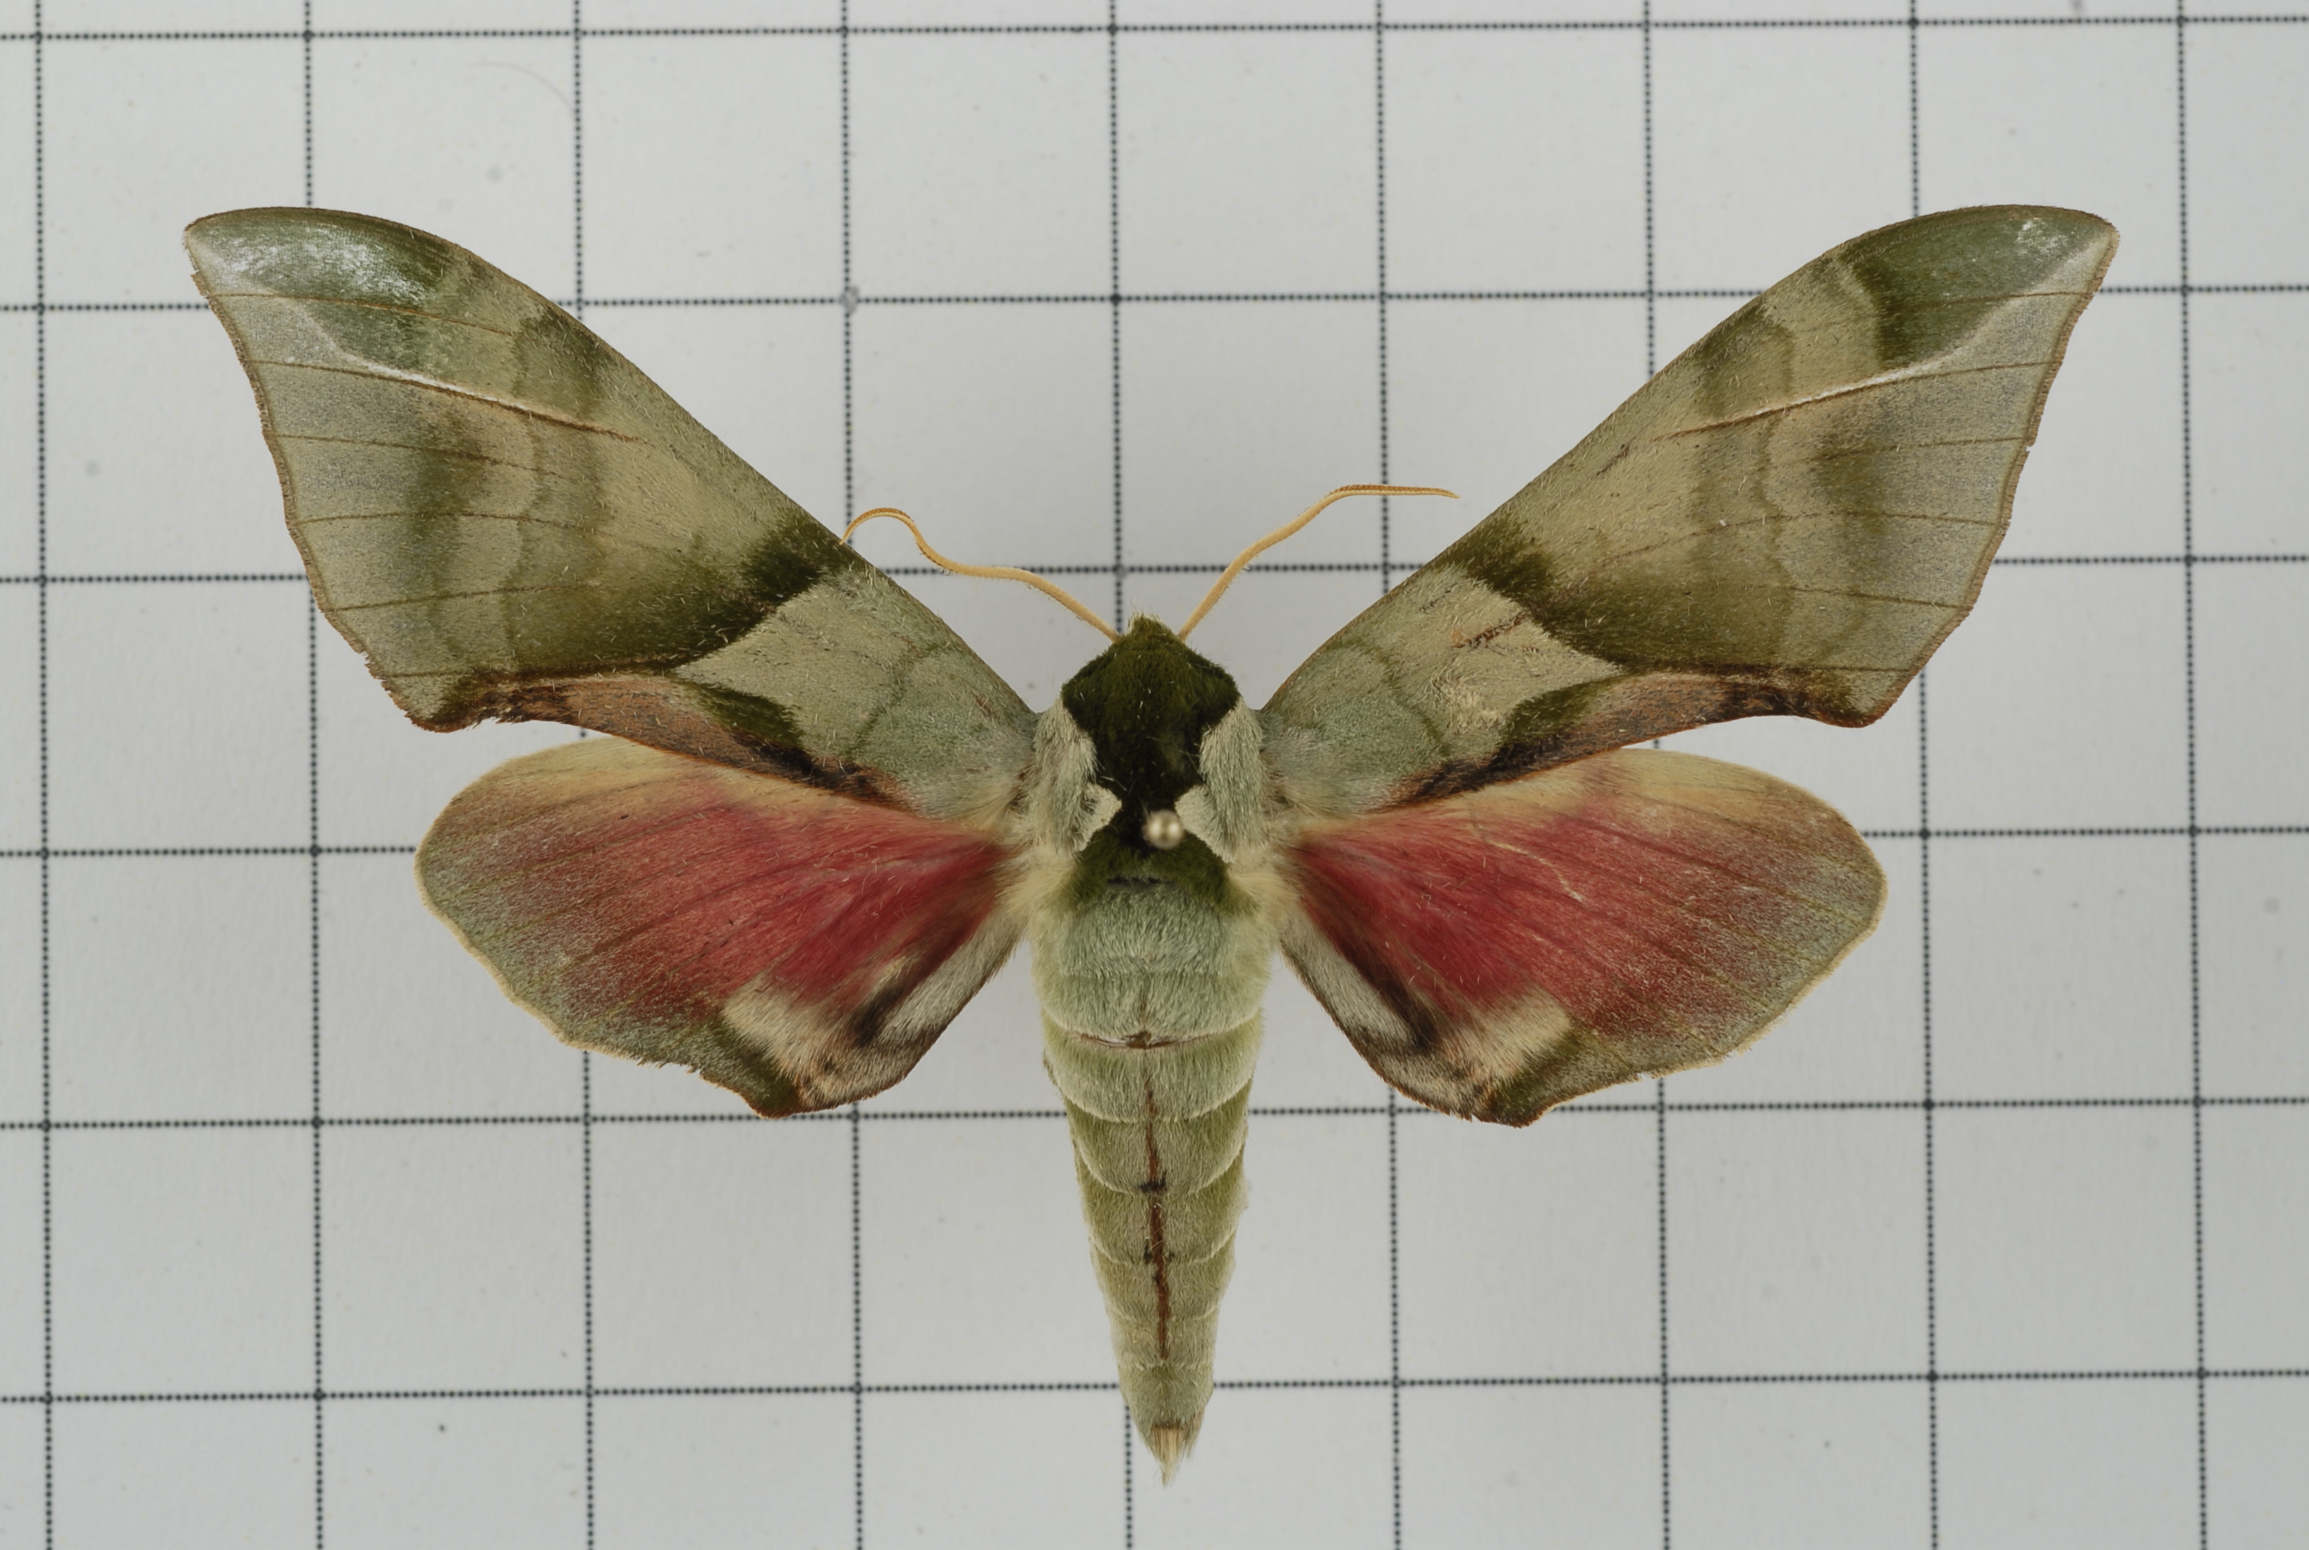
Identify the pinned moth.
Callambulyx tatarinovii formosana
